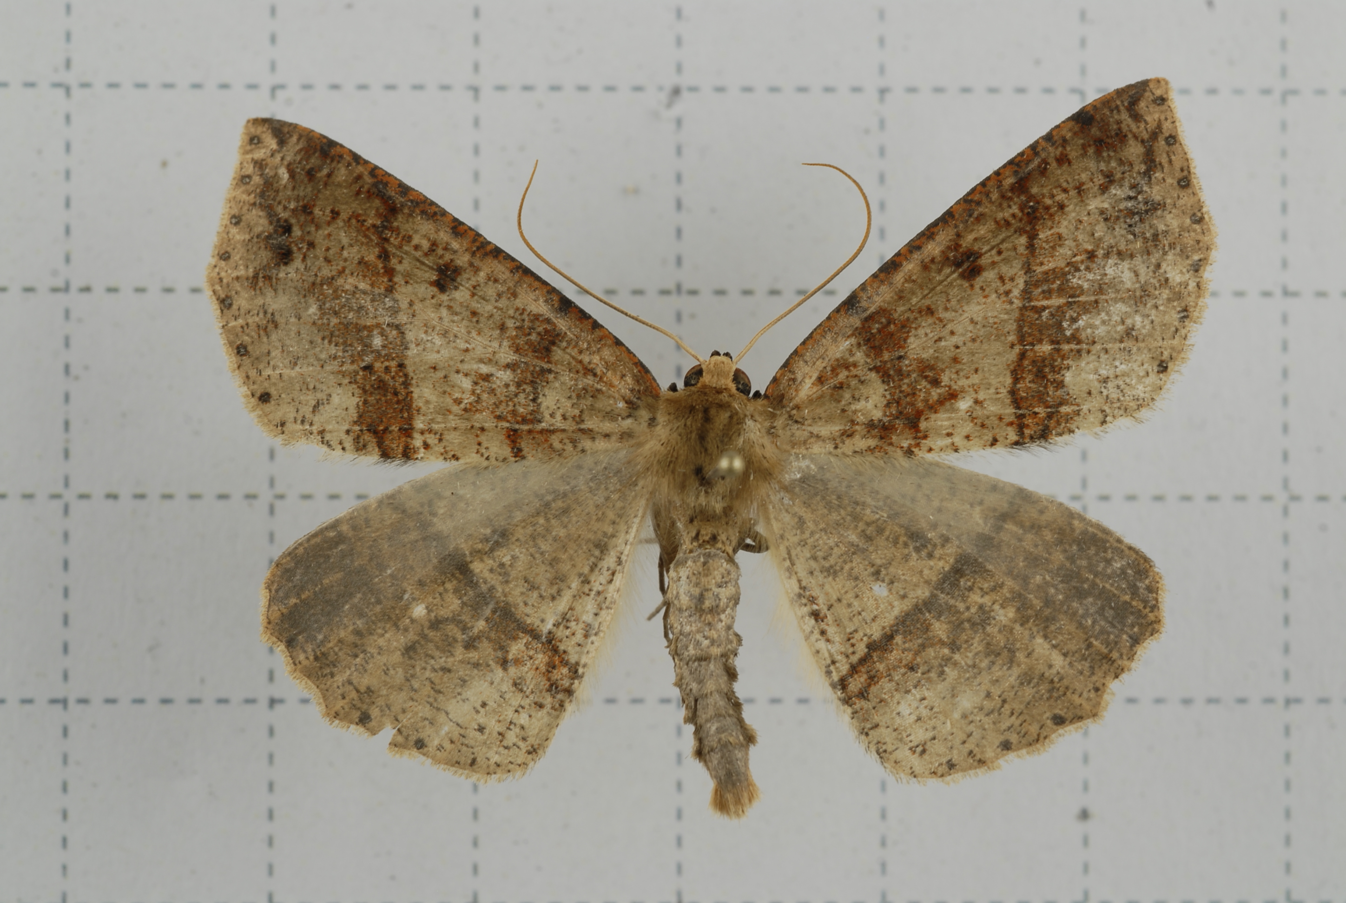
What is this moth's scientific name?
Psyra spurcataria
